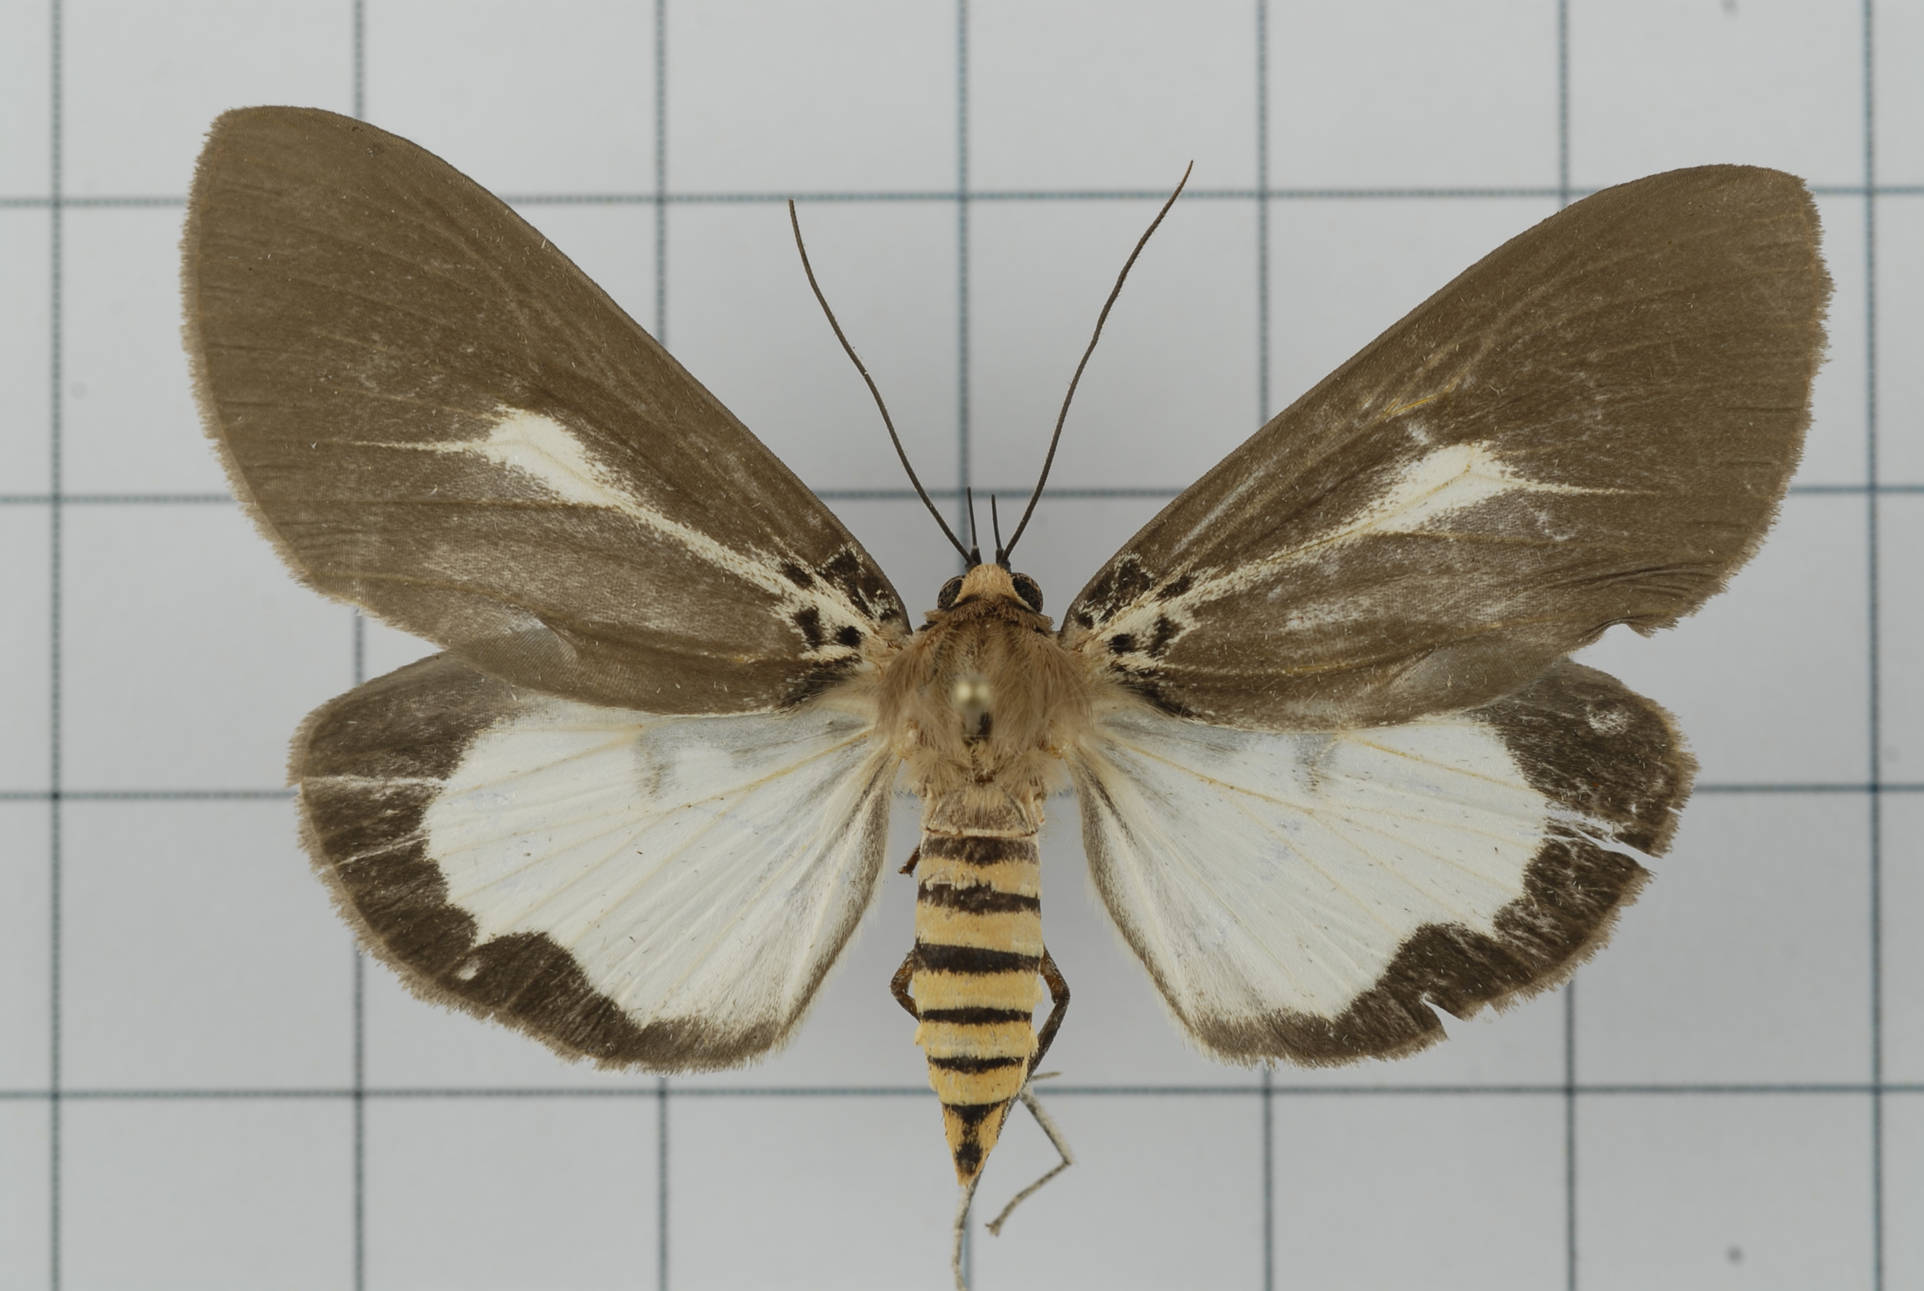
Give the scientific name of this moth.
Asota heliconia zebrina
